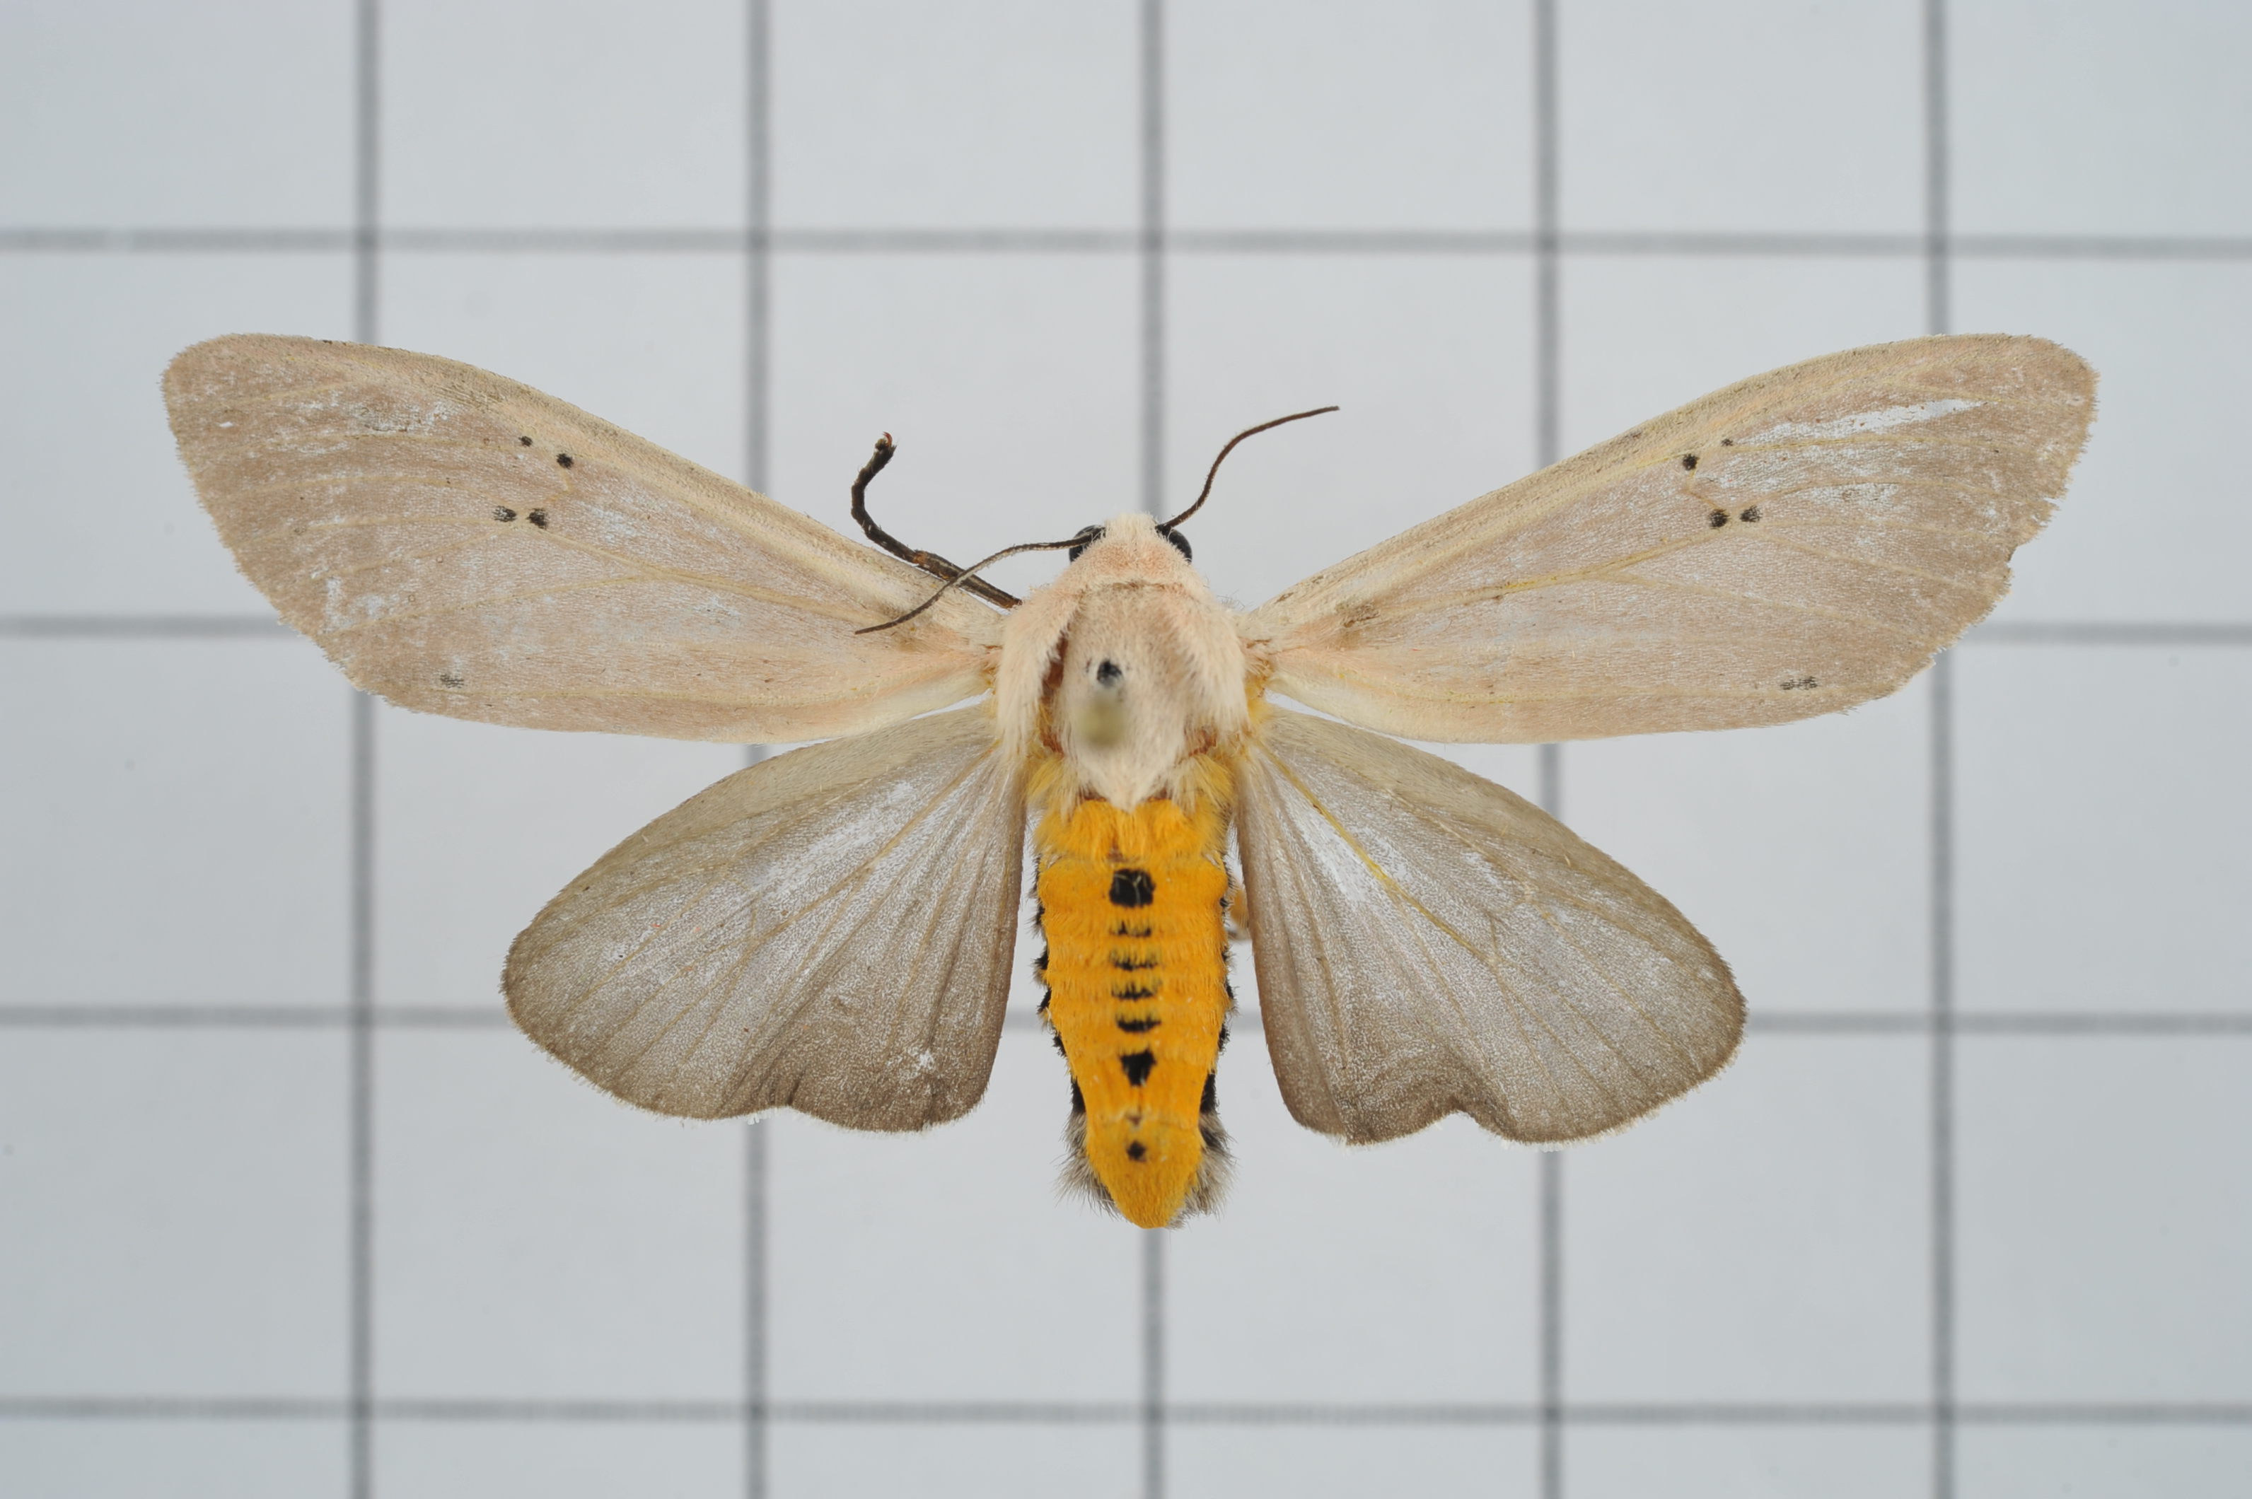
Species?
Creatonotos transiens koni
